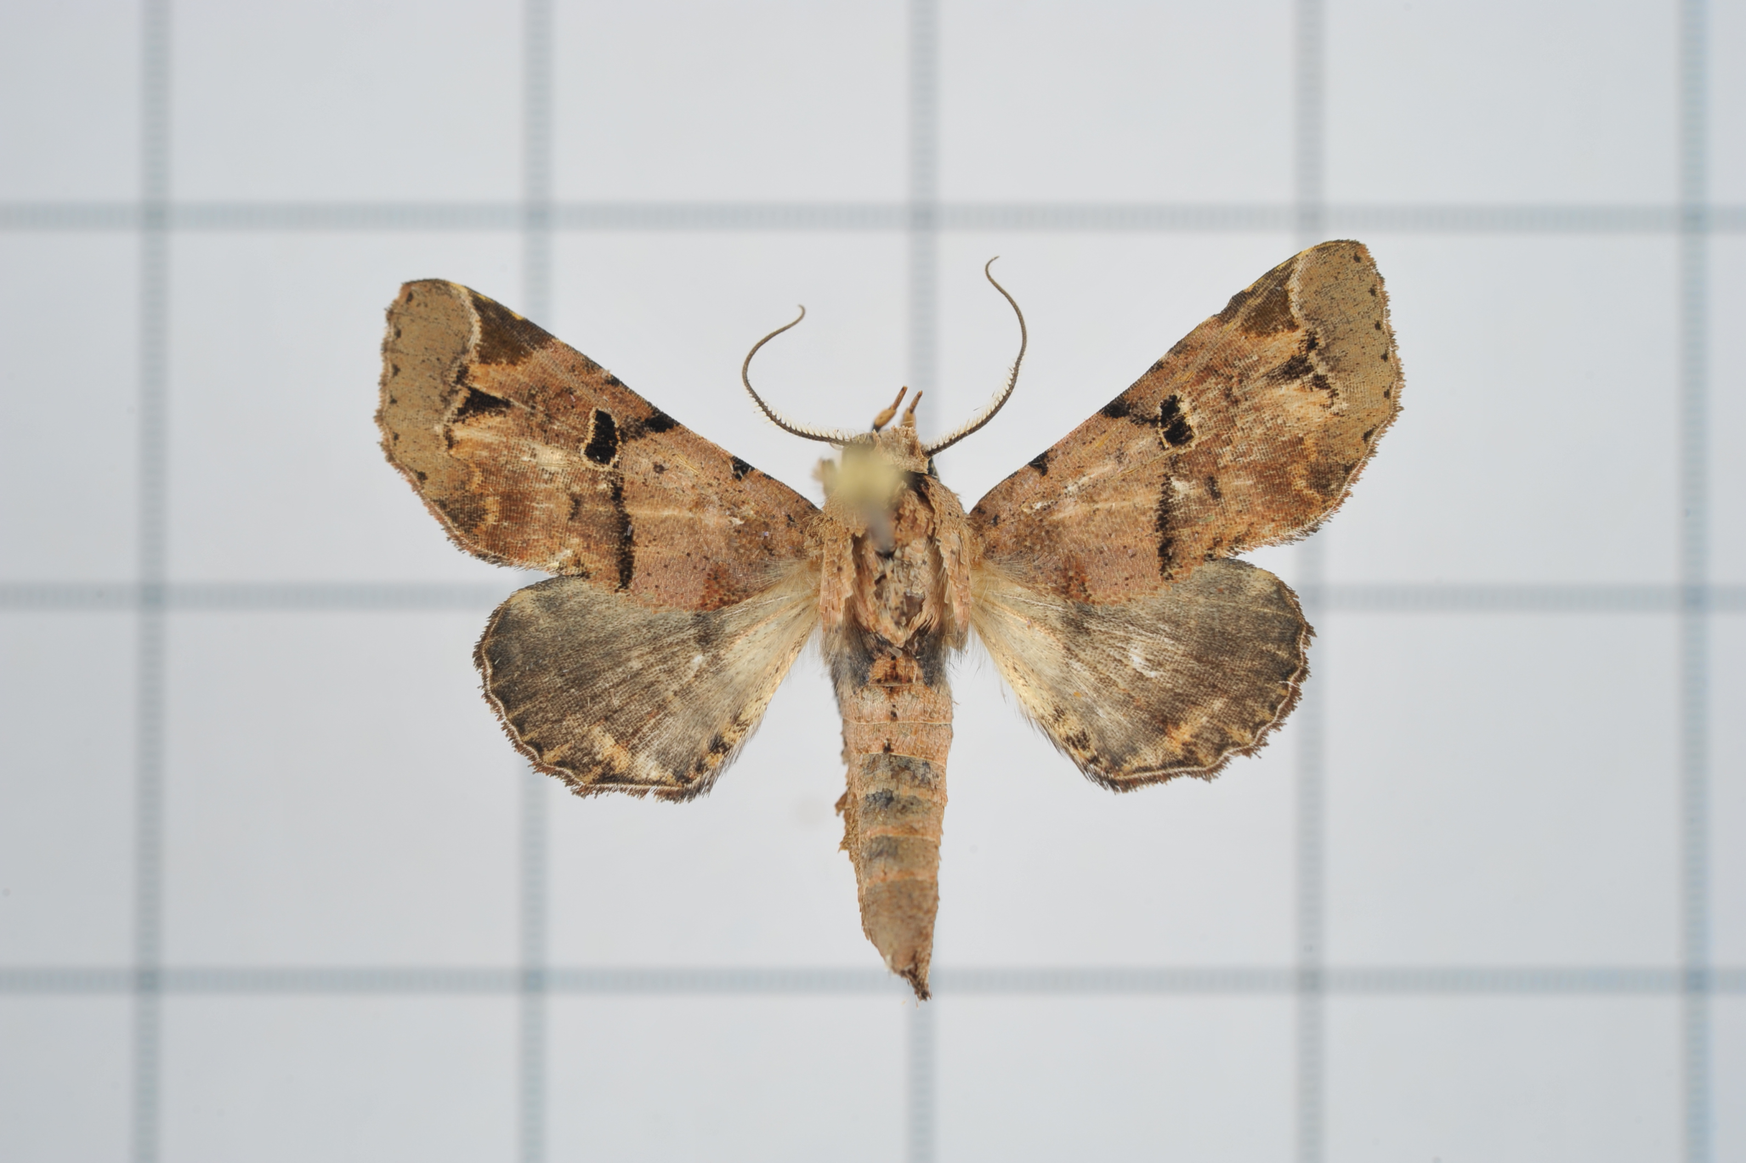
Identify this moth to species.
Atacira melanephra
